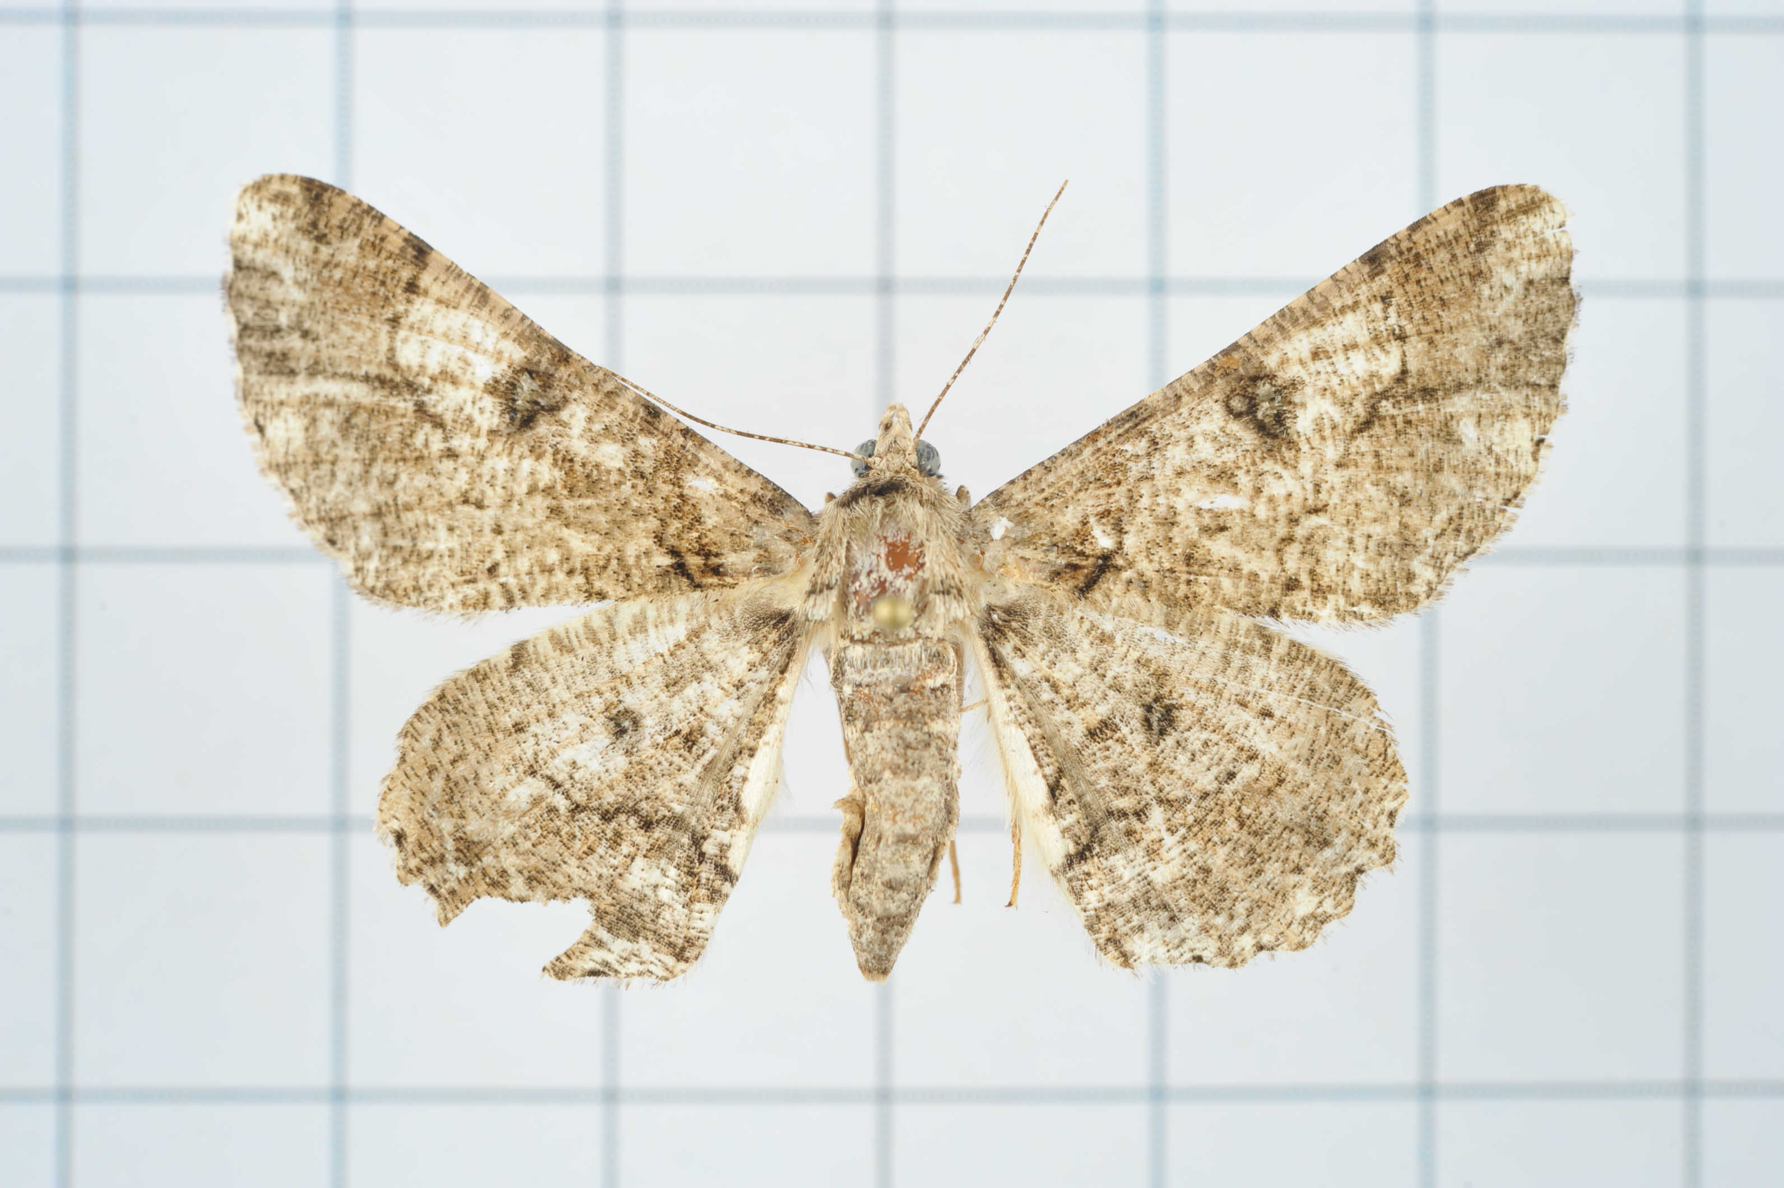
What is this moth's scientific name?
Cleora fraterna
